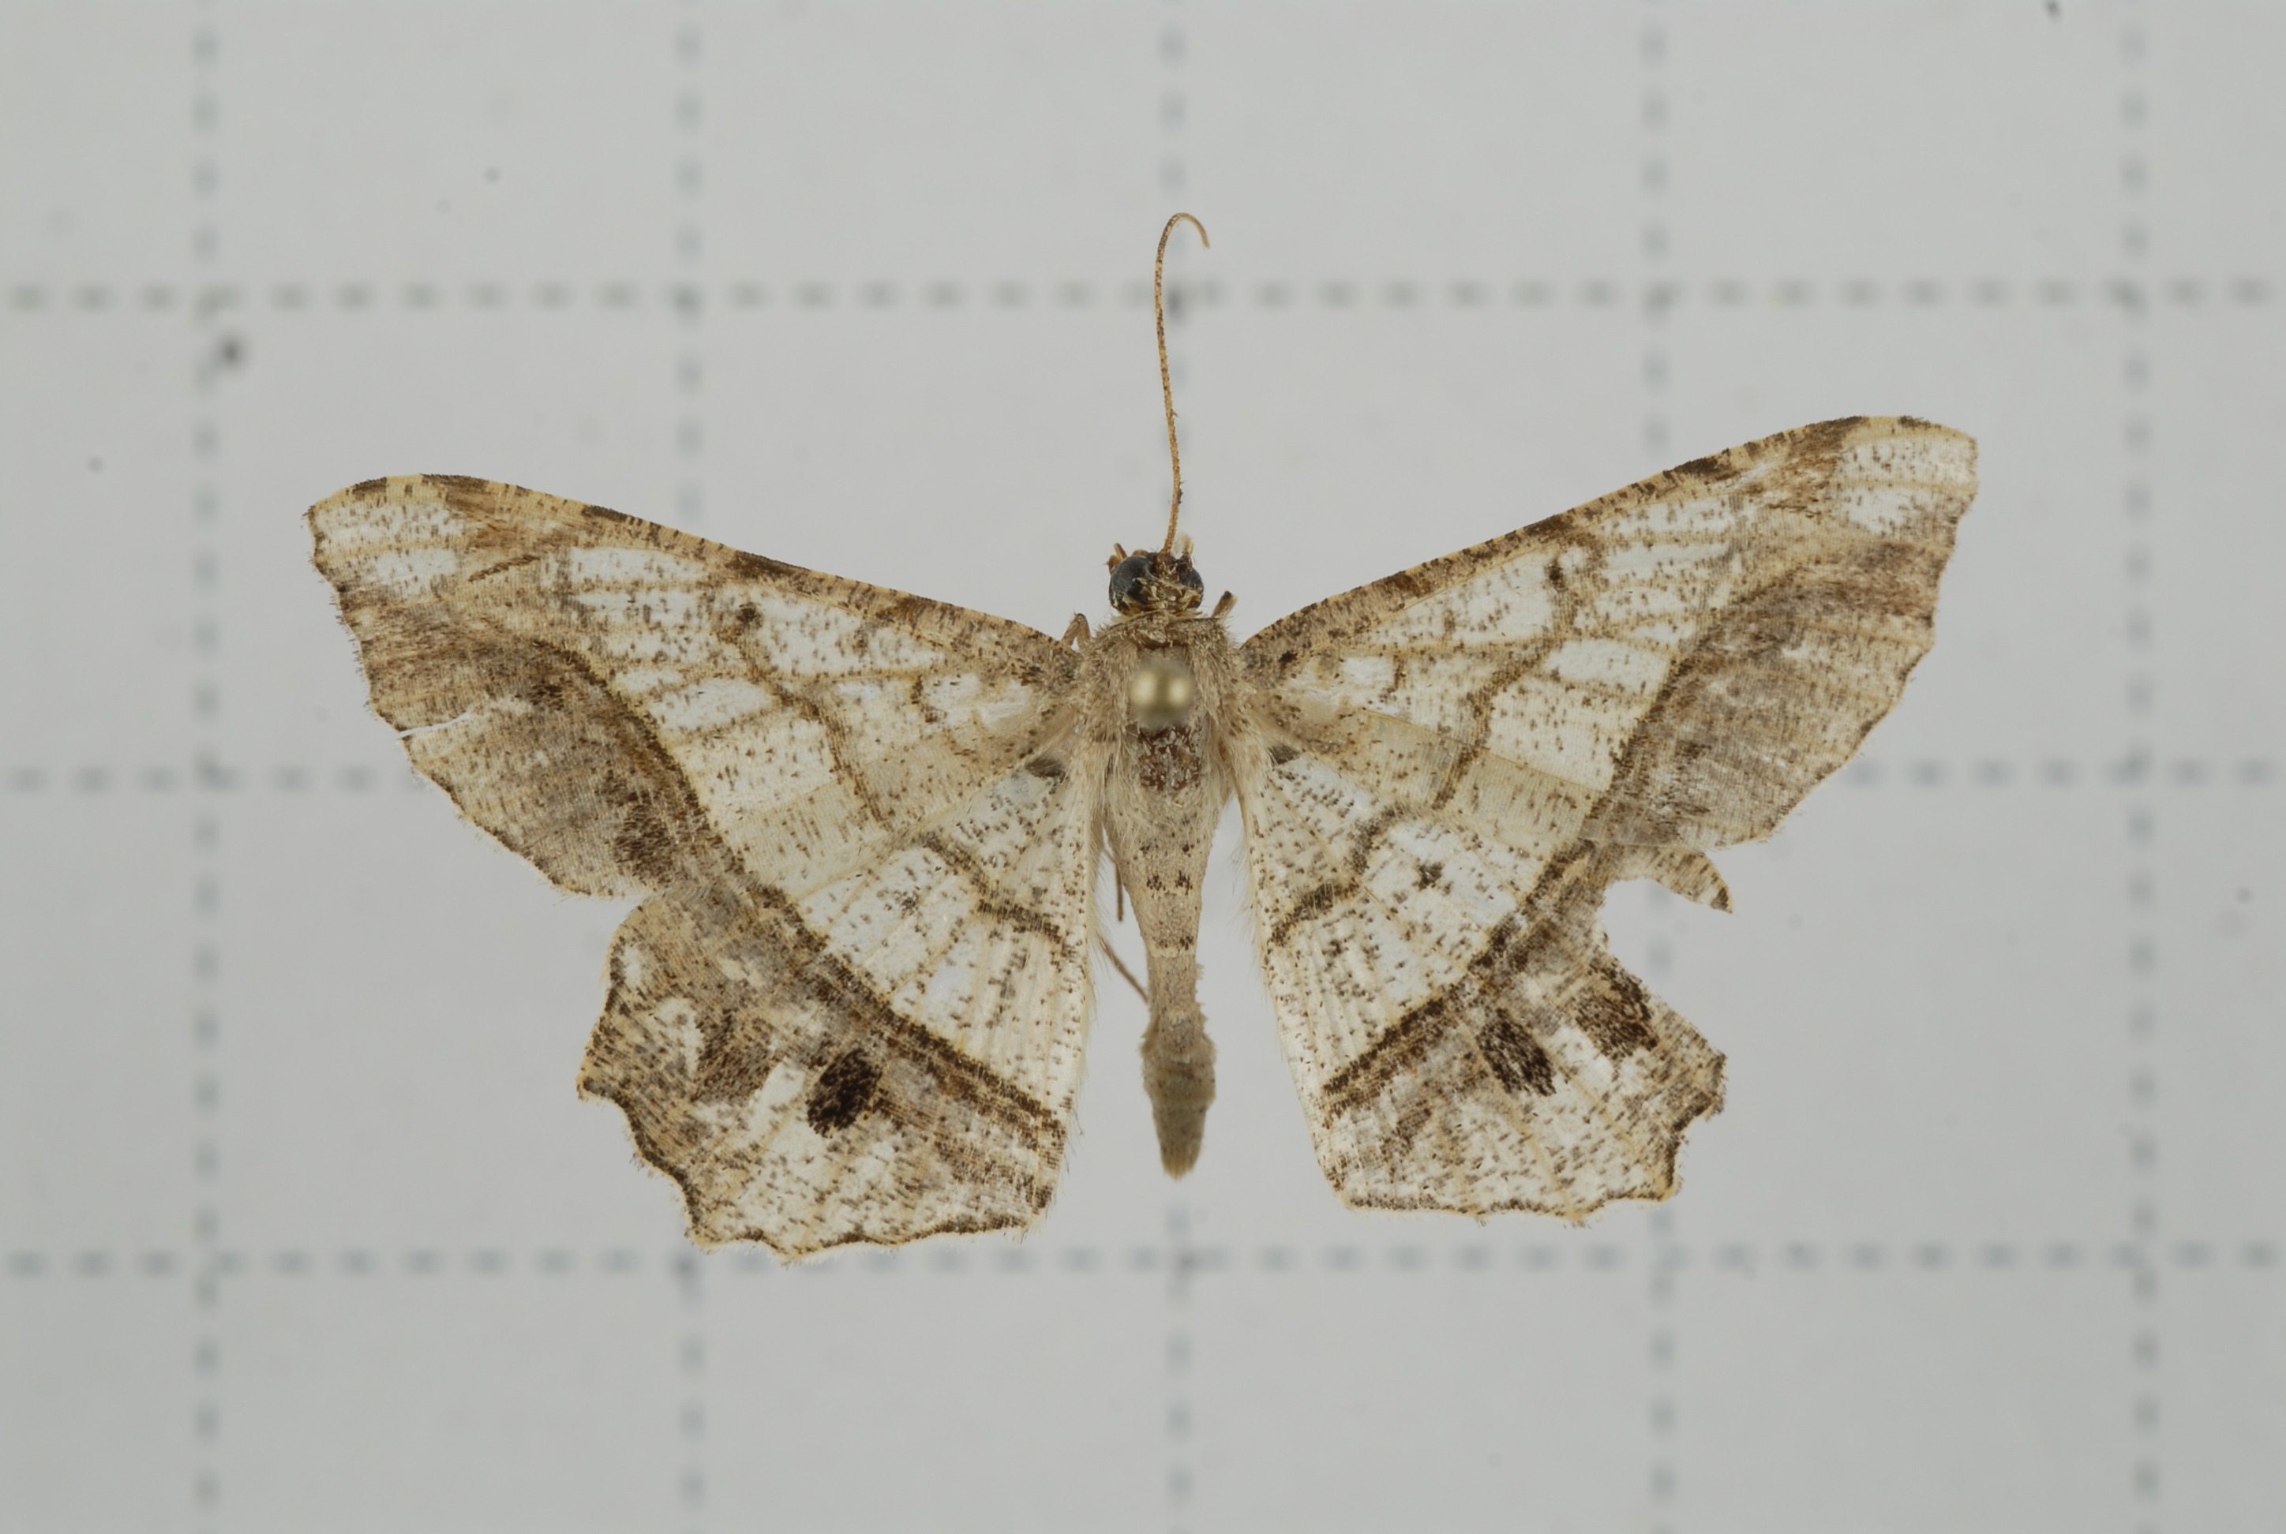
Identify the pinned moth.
Chiasmia intermediaria
